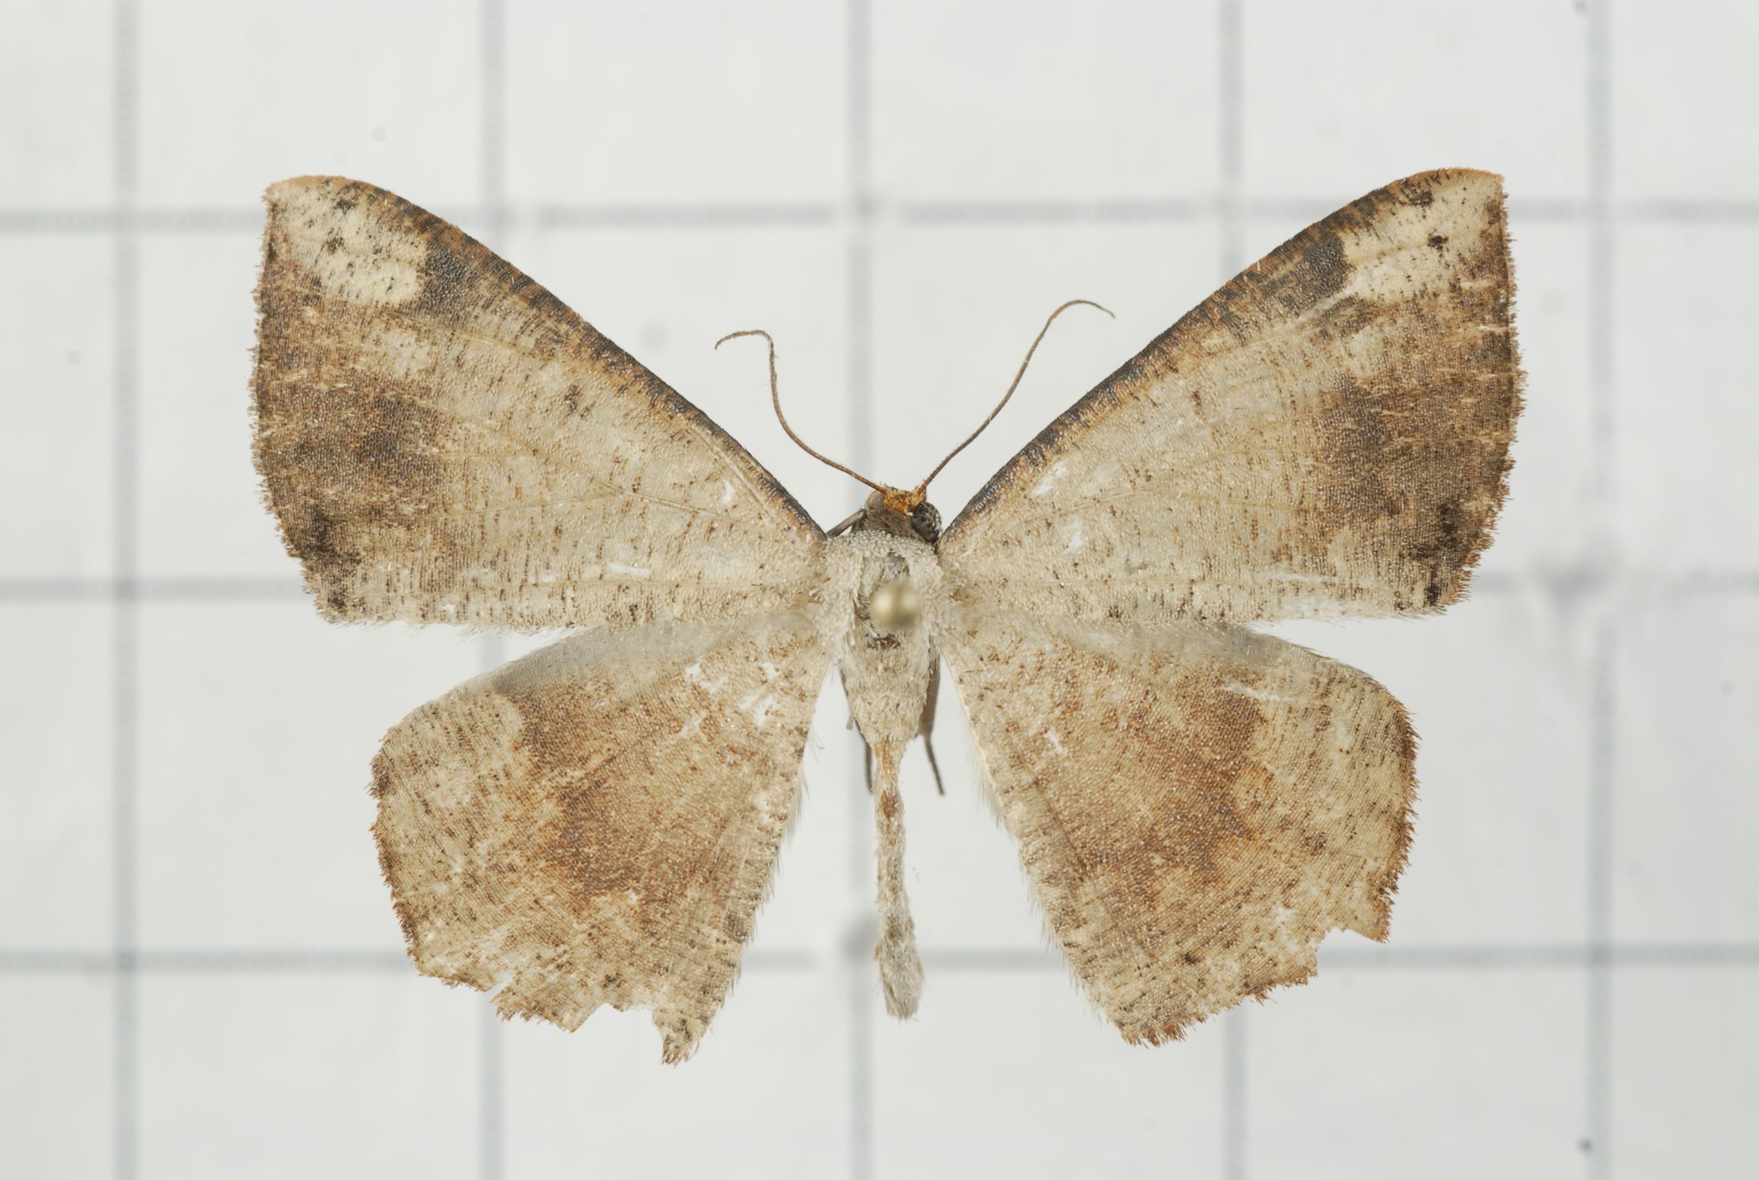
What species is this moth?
Peratostega deletaria deletaria
